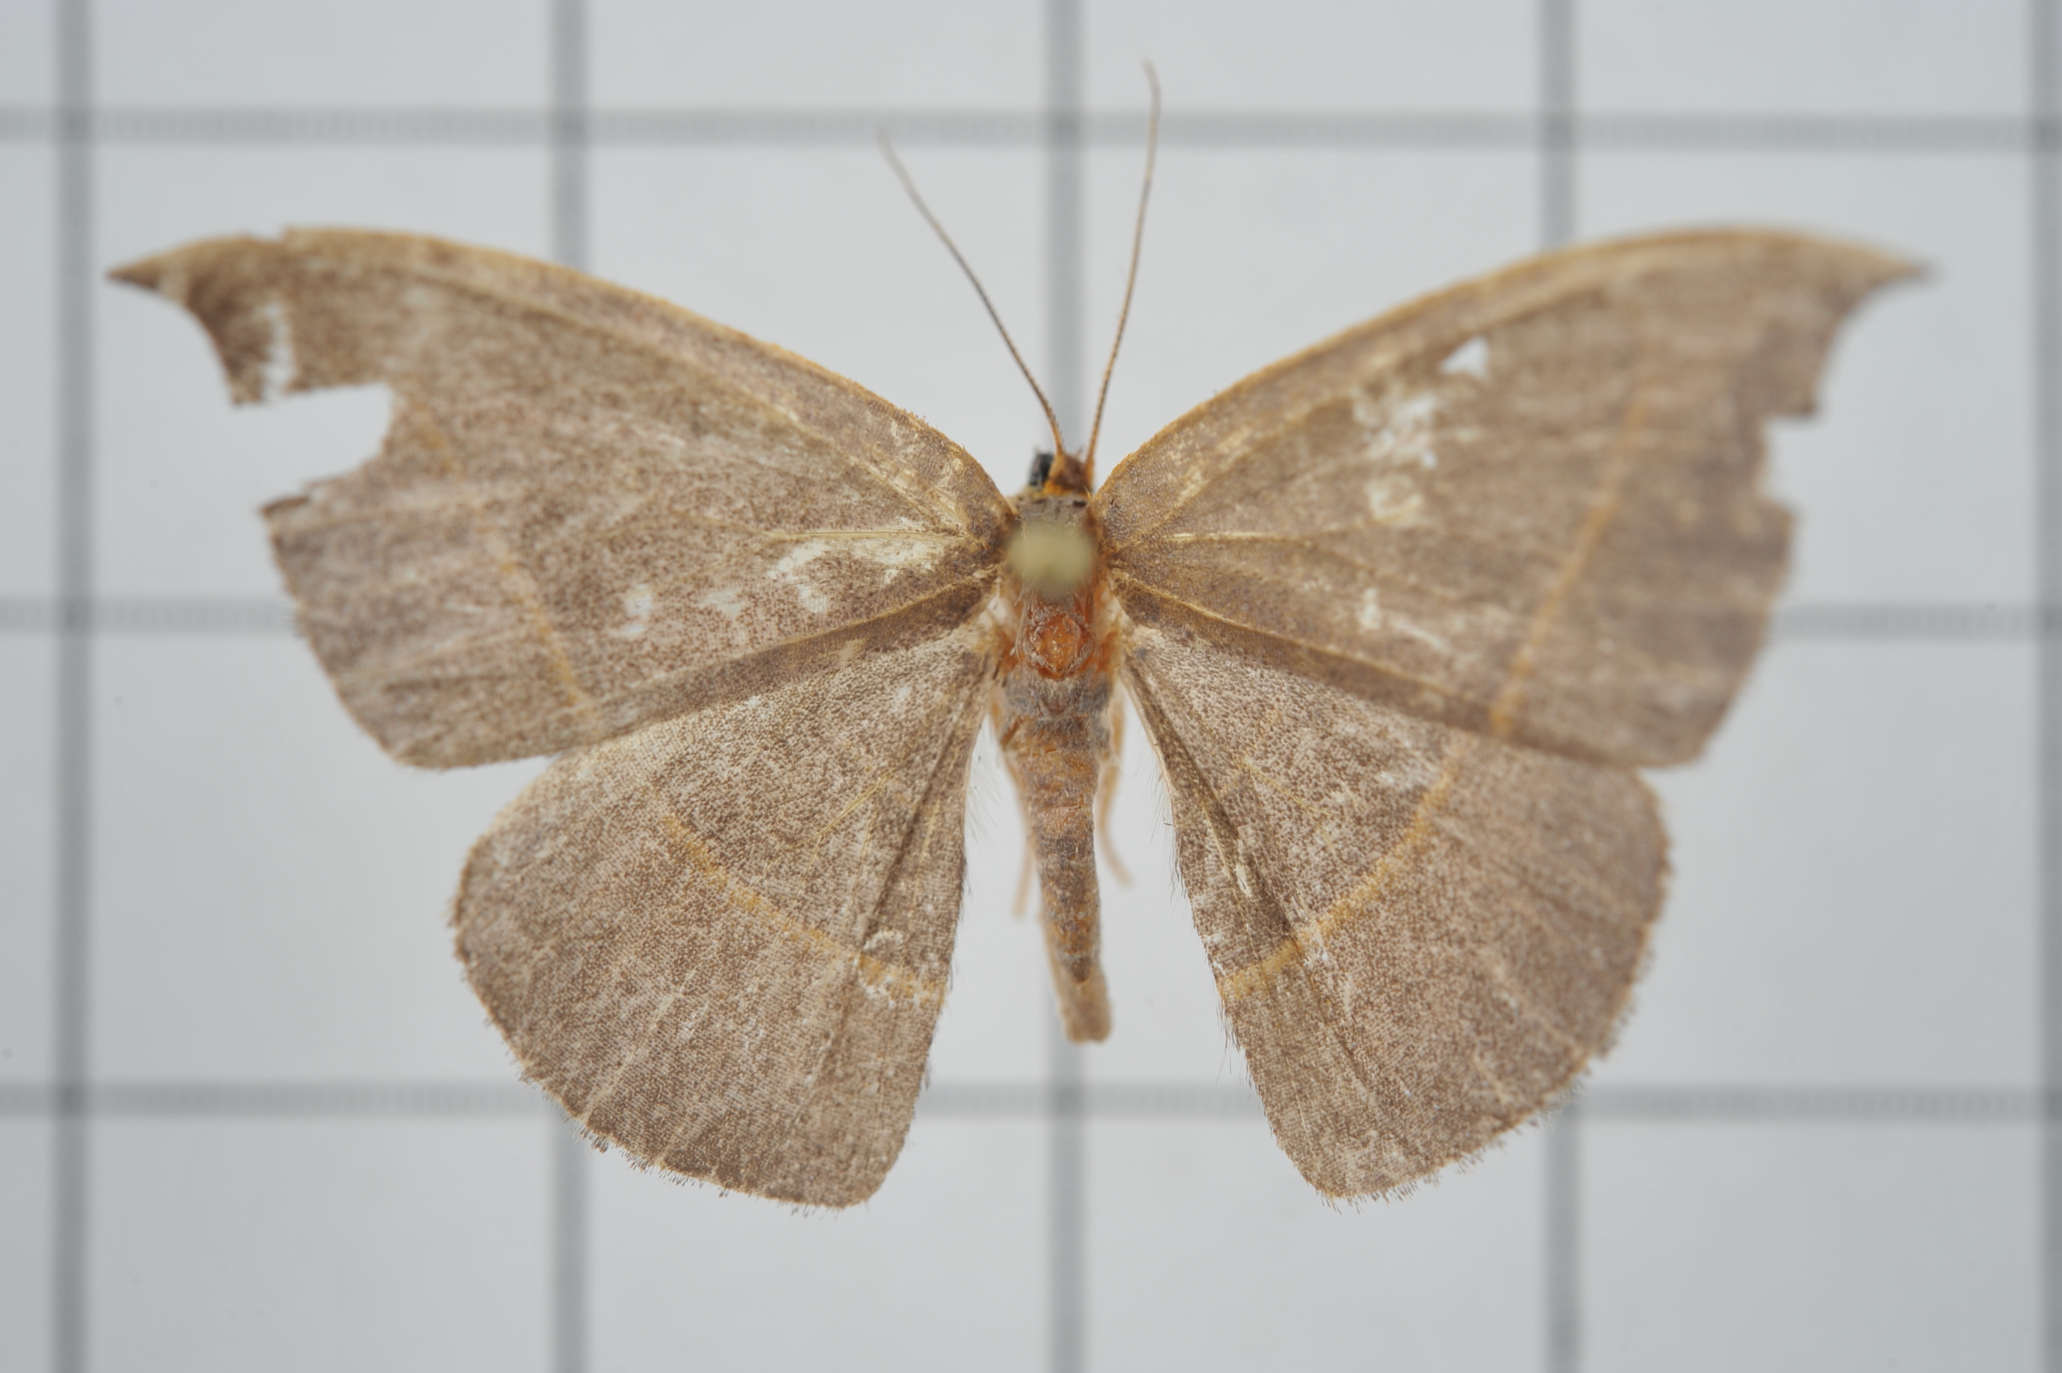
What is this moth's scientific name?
Microblepsis violacea
